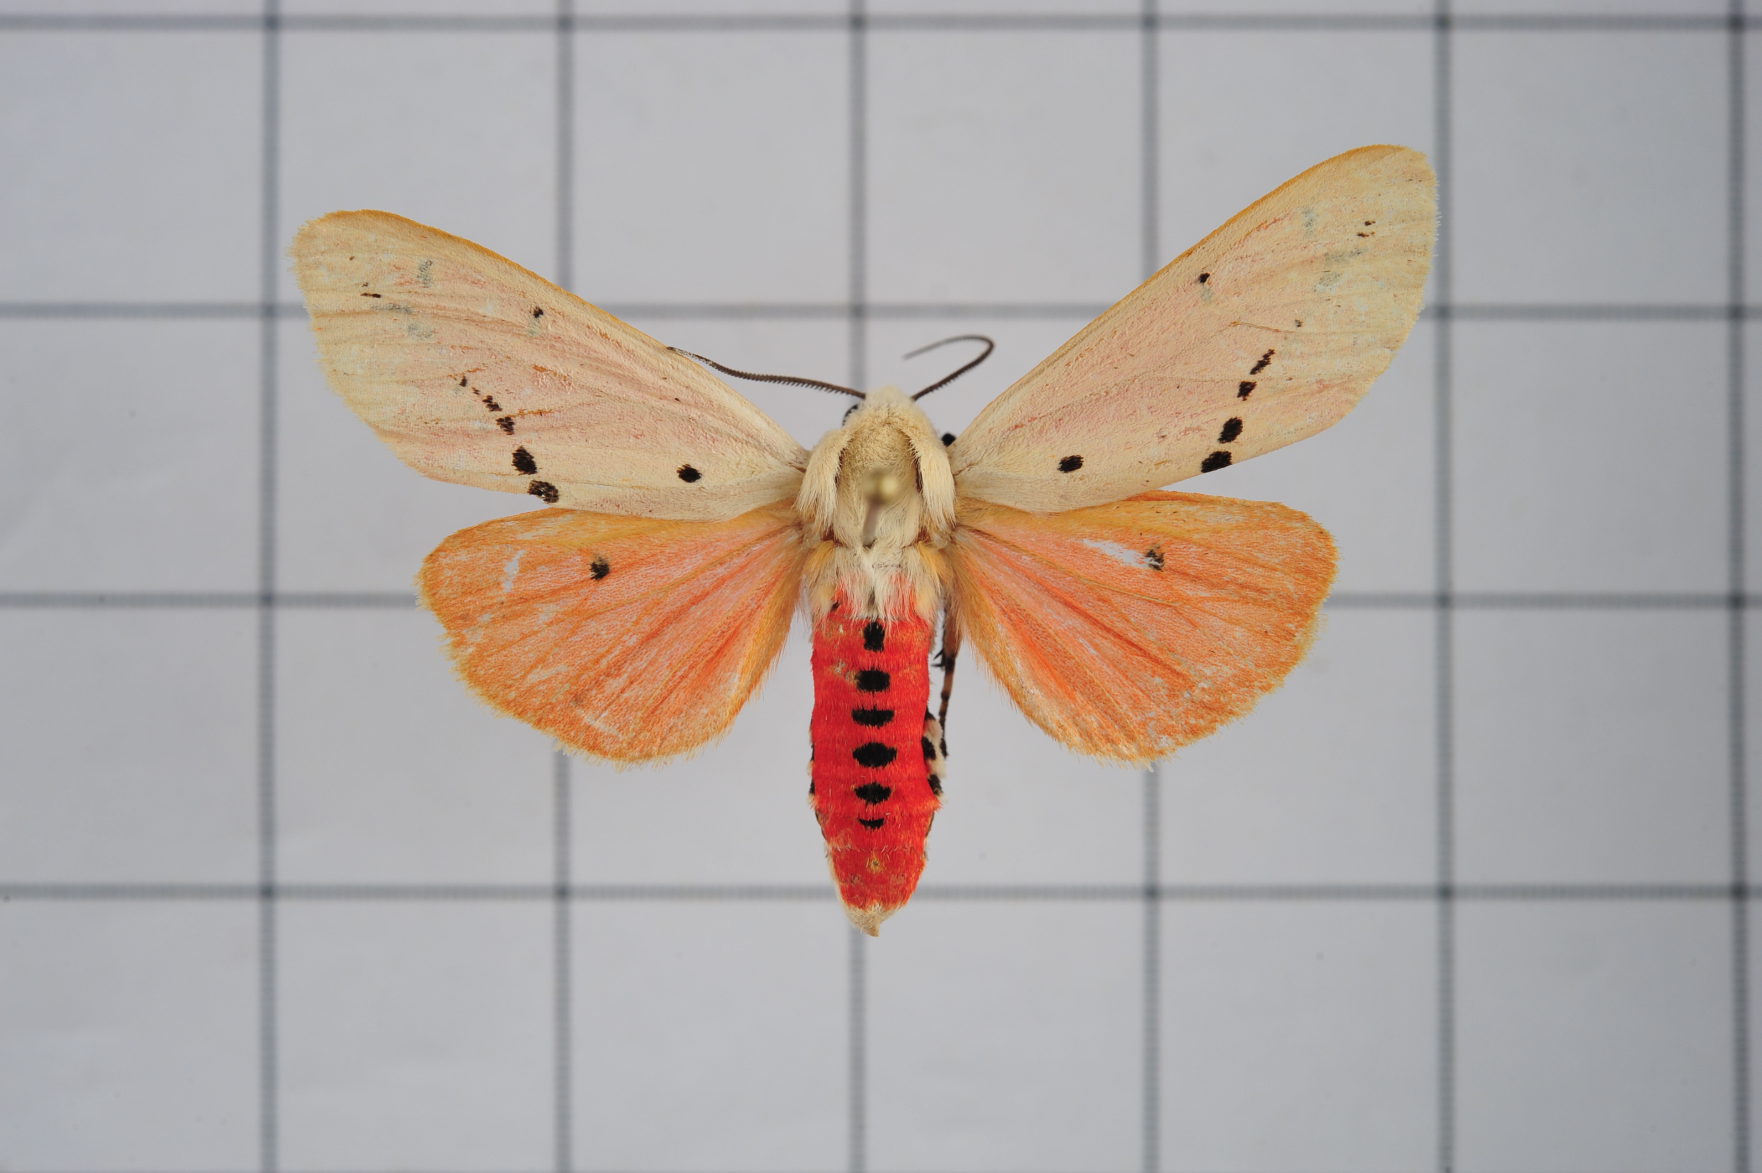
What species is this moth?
Spilarctia subcarnea
